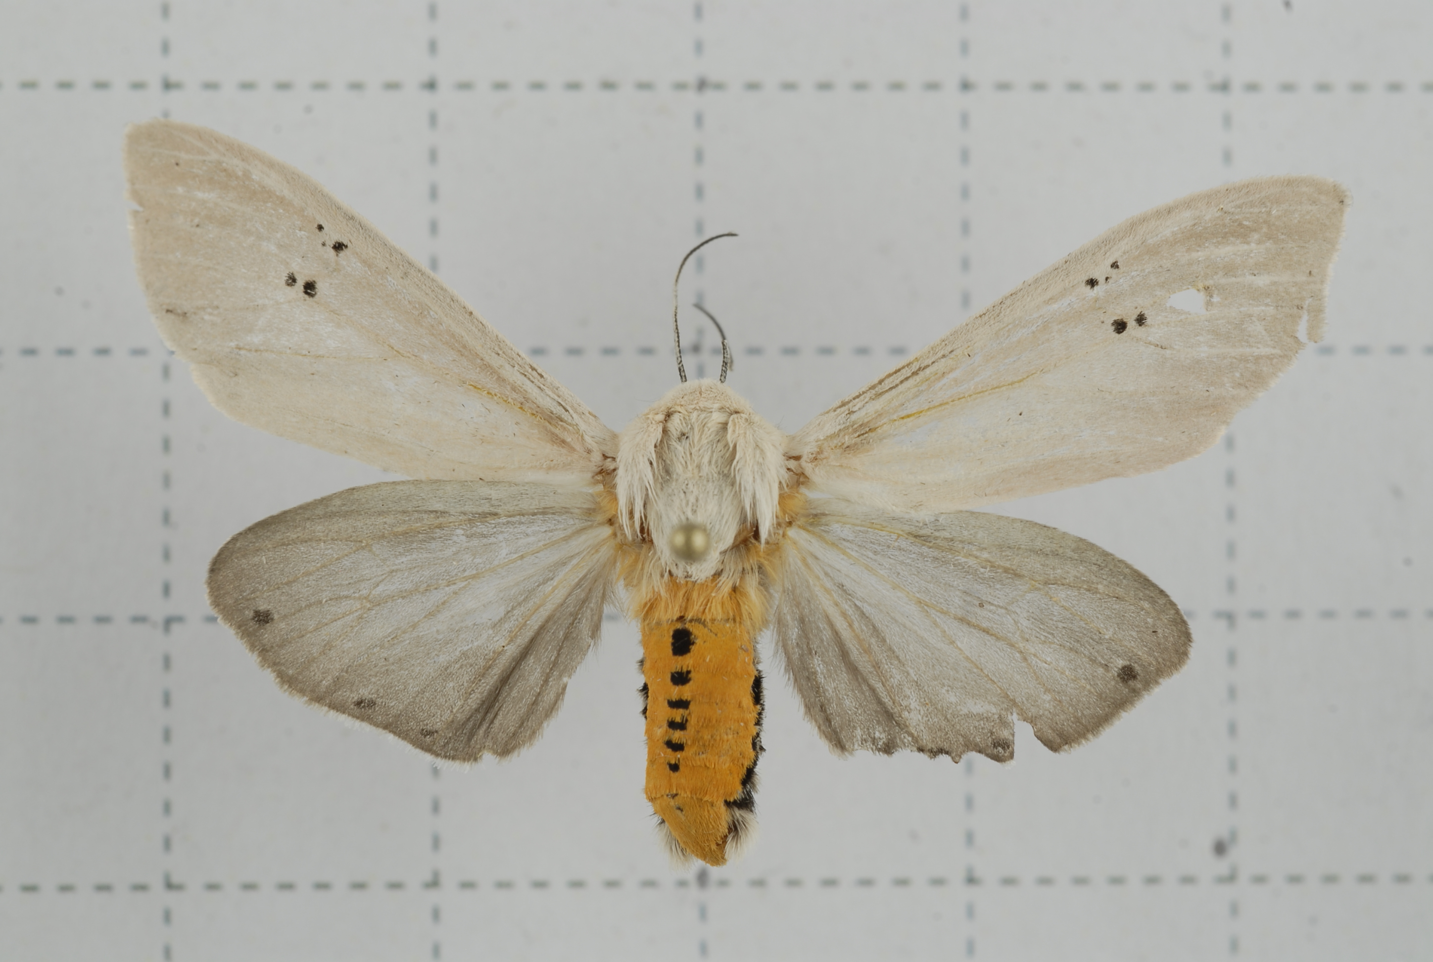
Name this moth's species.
Creatonotos transiens koni
